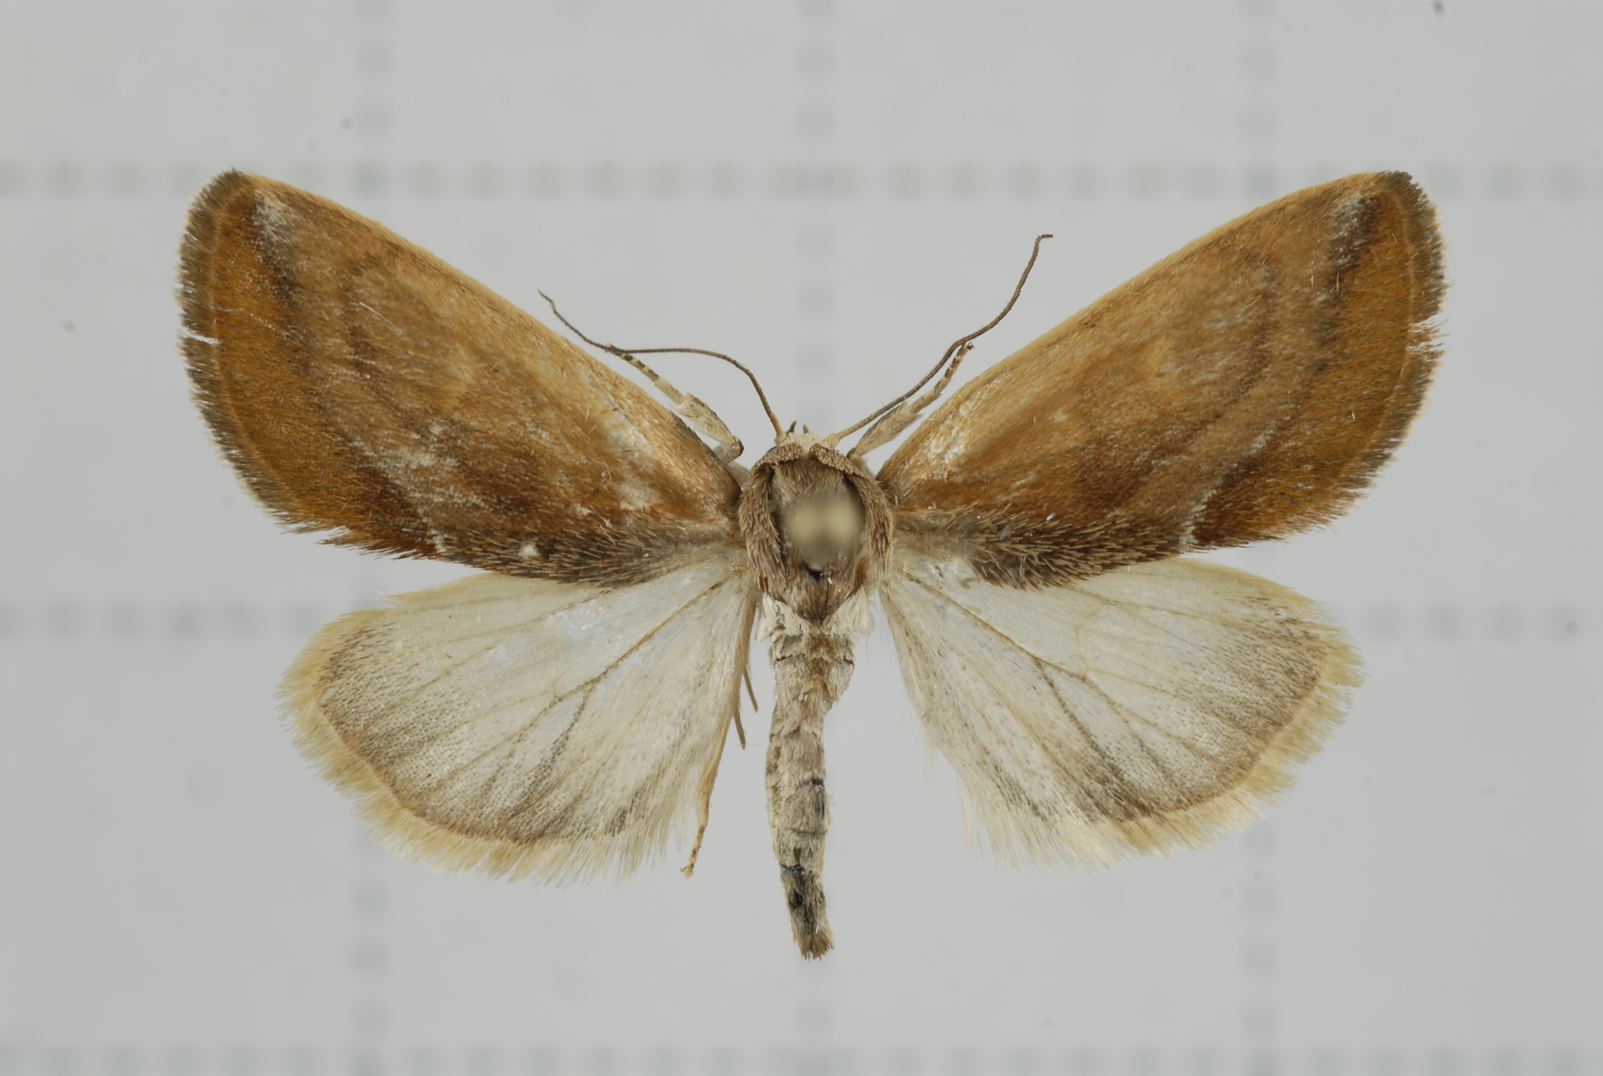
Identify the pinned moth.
Iragaodes nobilis
